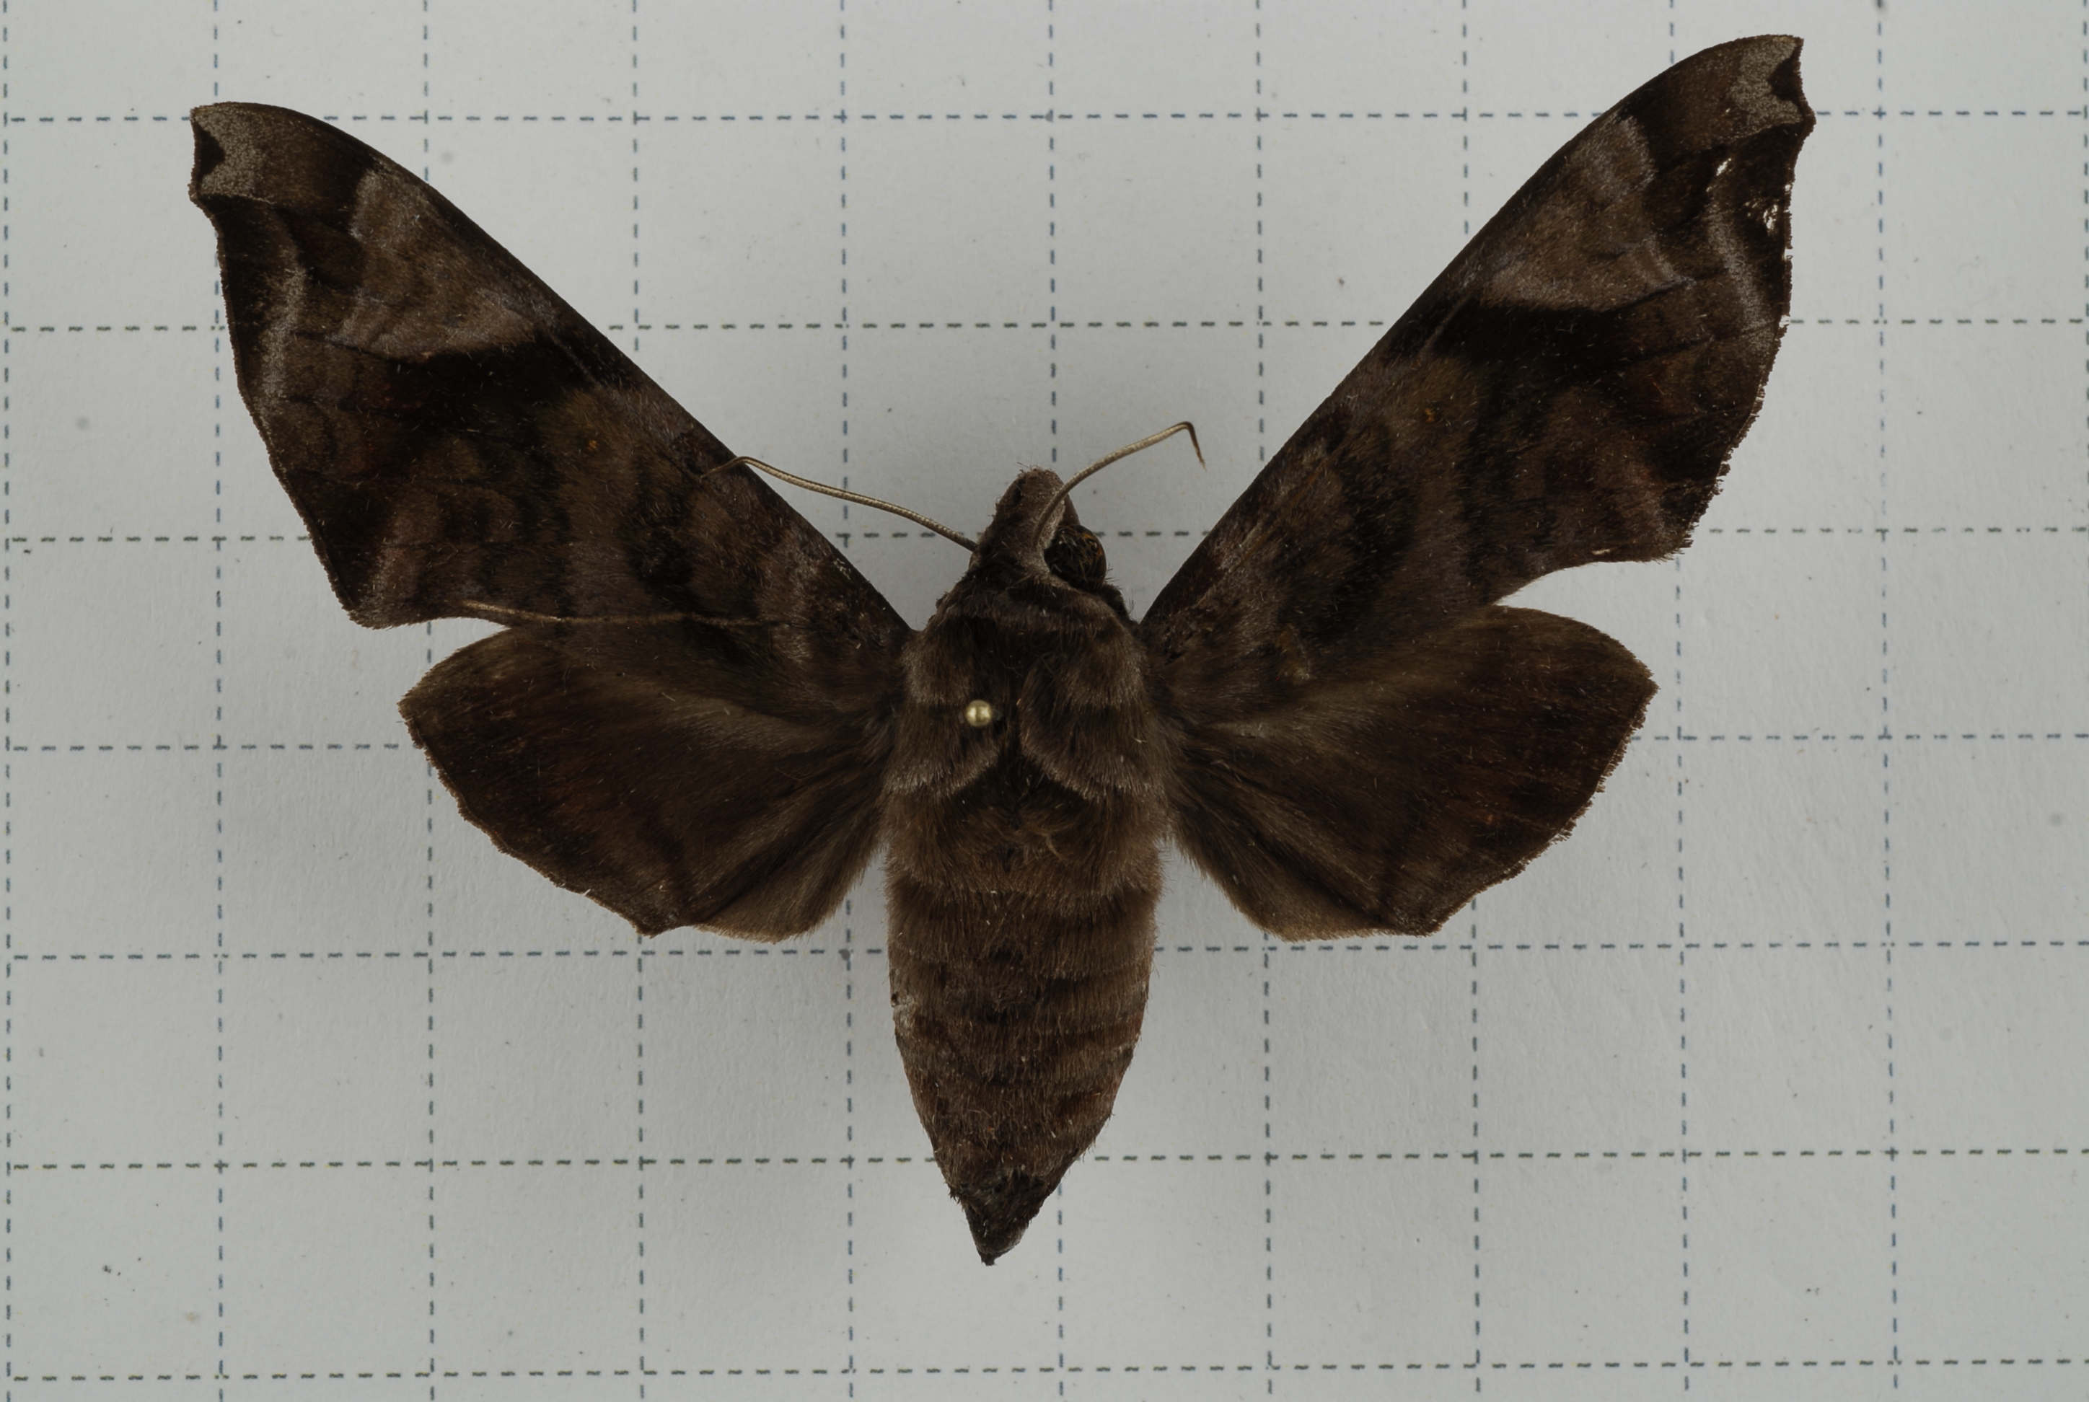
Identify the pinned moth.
Acosmeryx castanea
